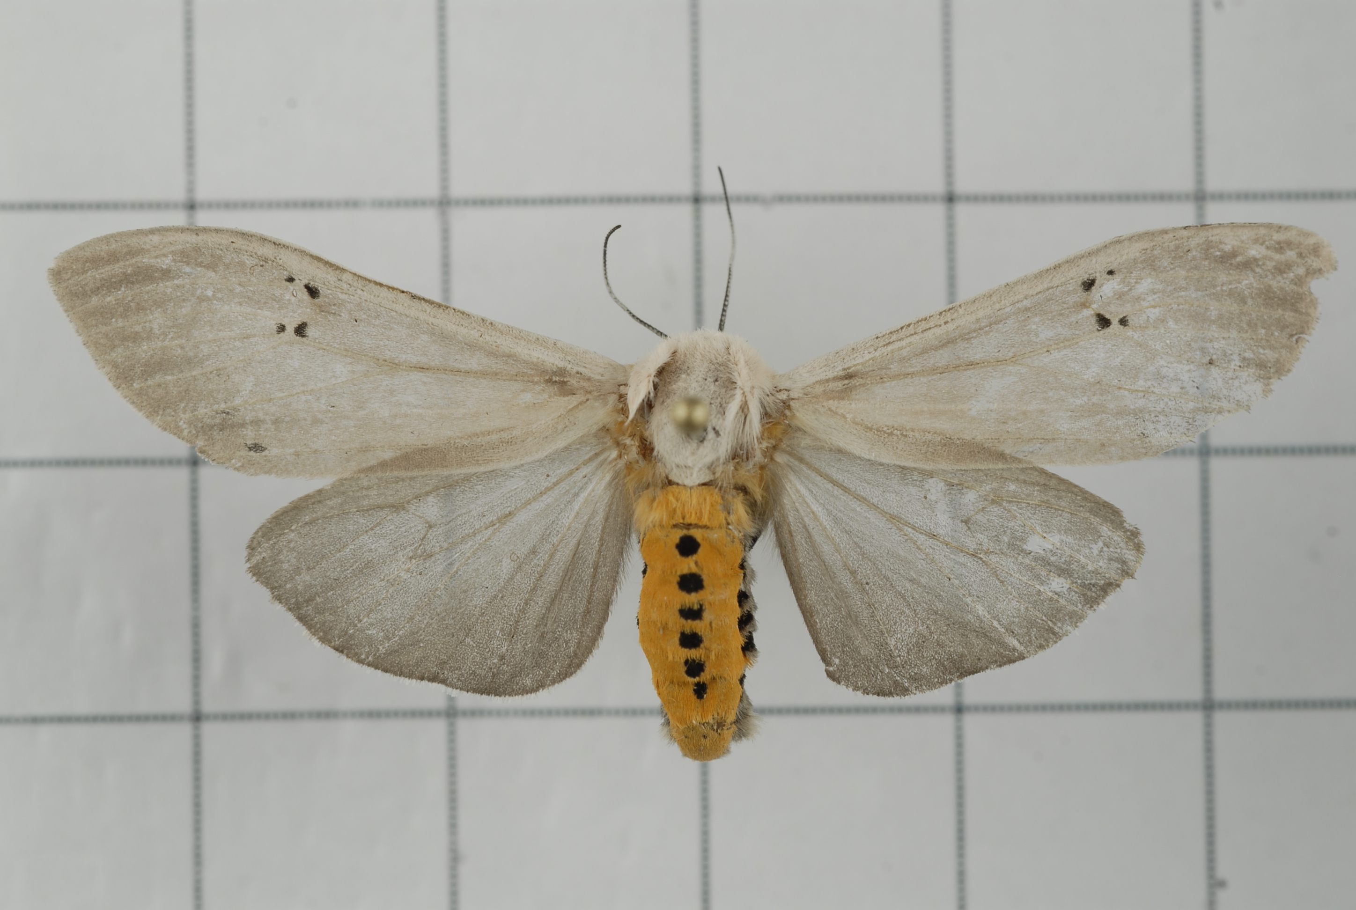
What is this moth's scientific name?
Creatonotos transiens koni
